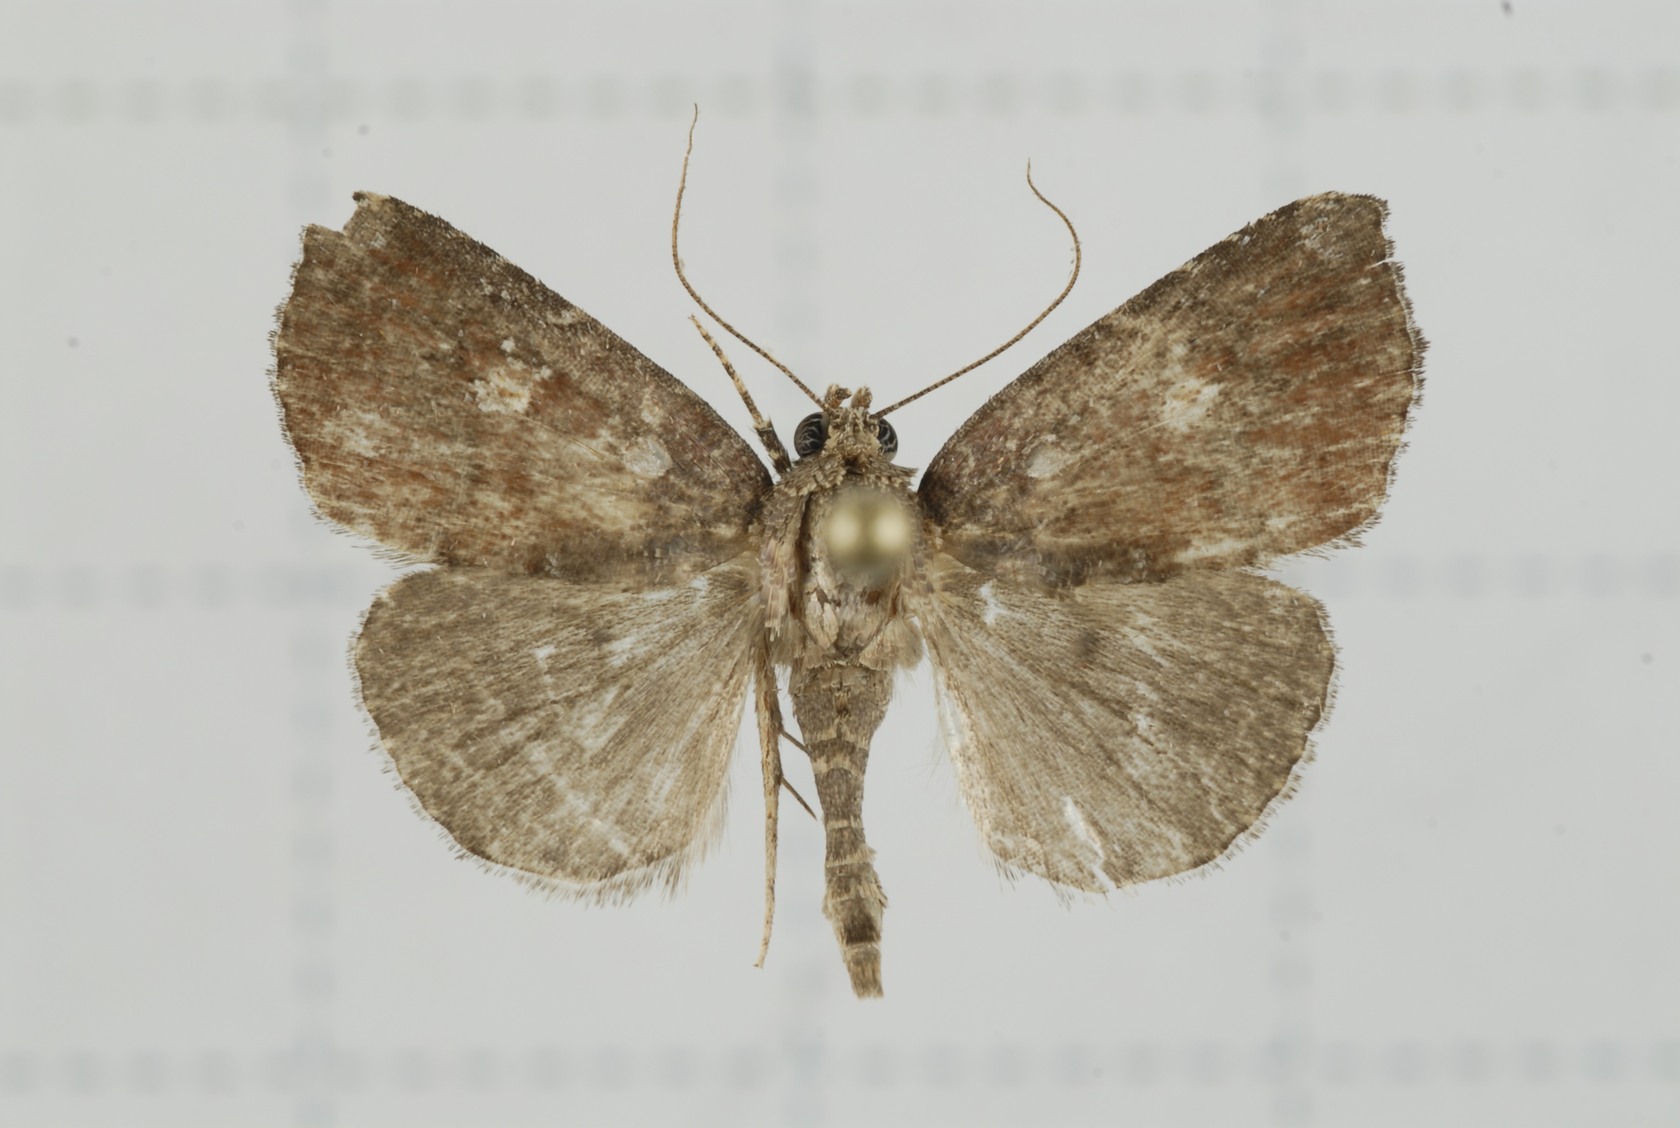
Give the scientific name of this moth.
Amyna stellata
